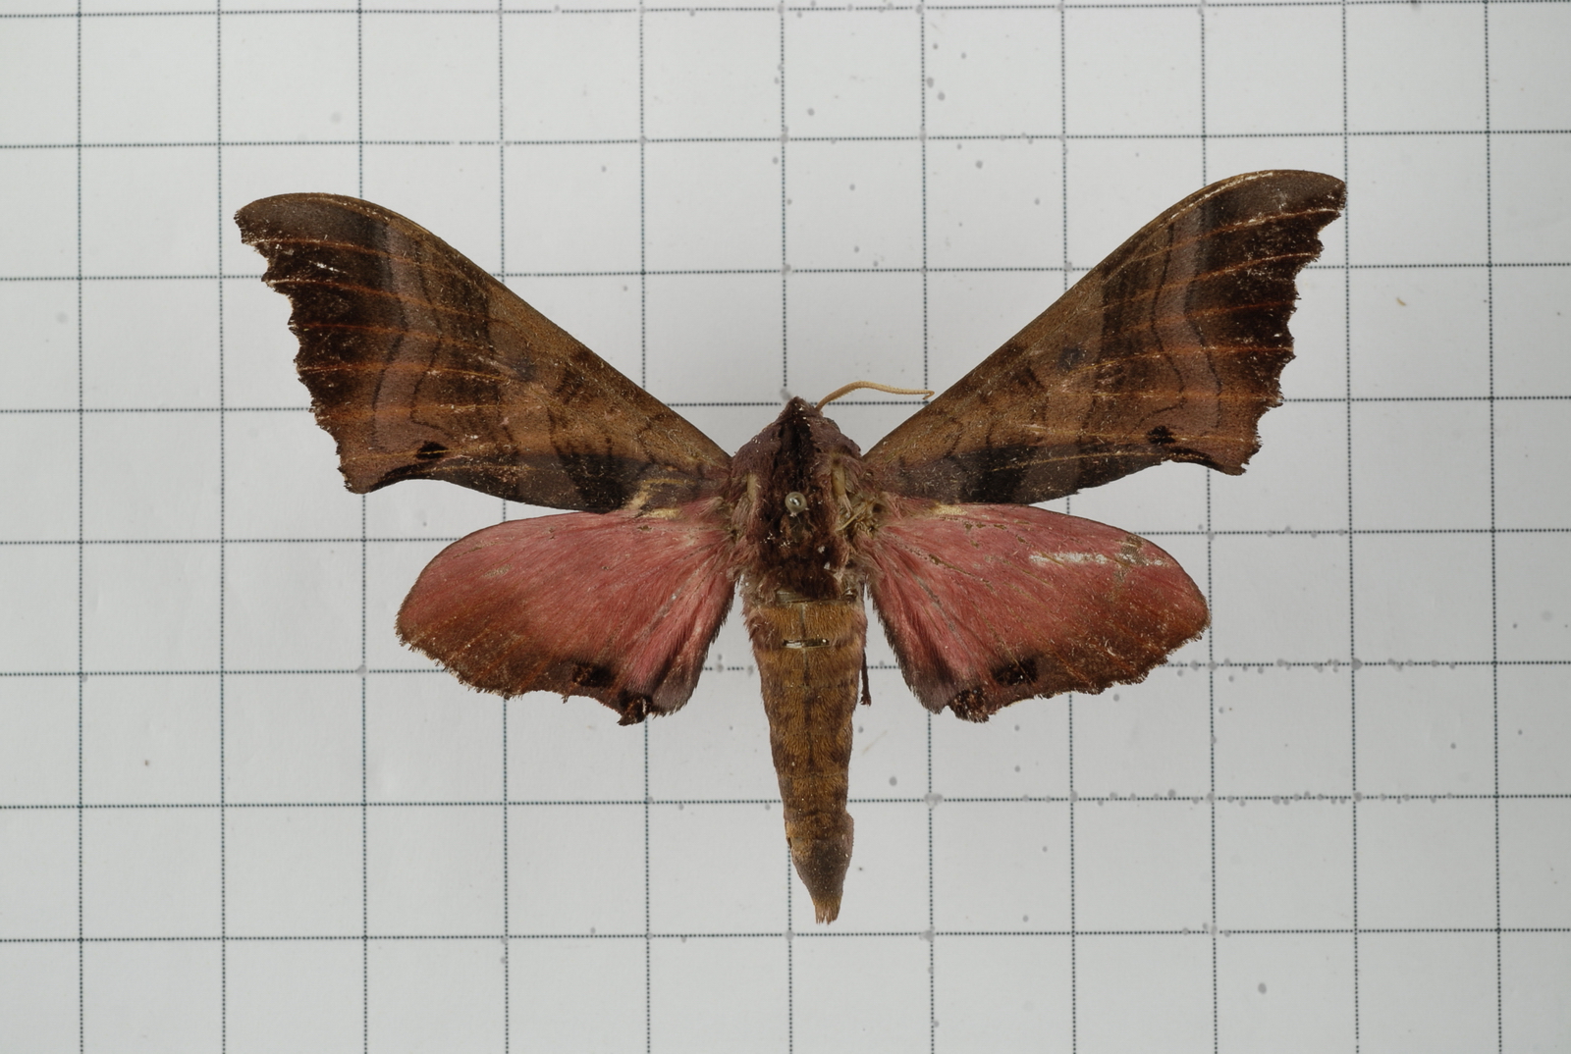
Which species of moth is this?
Marumba gaschkewitschii gressitti
